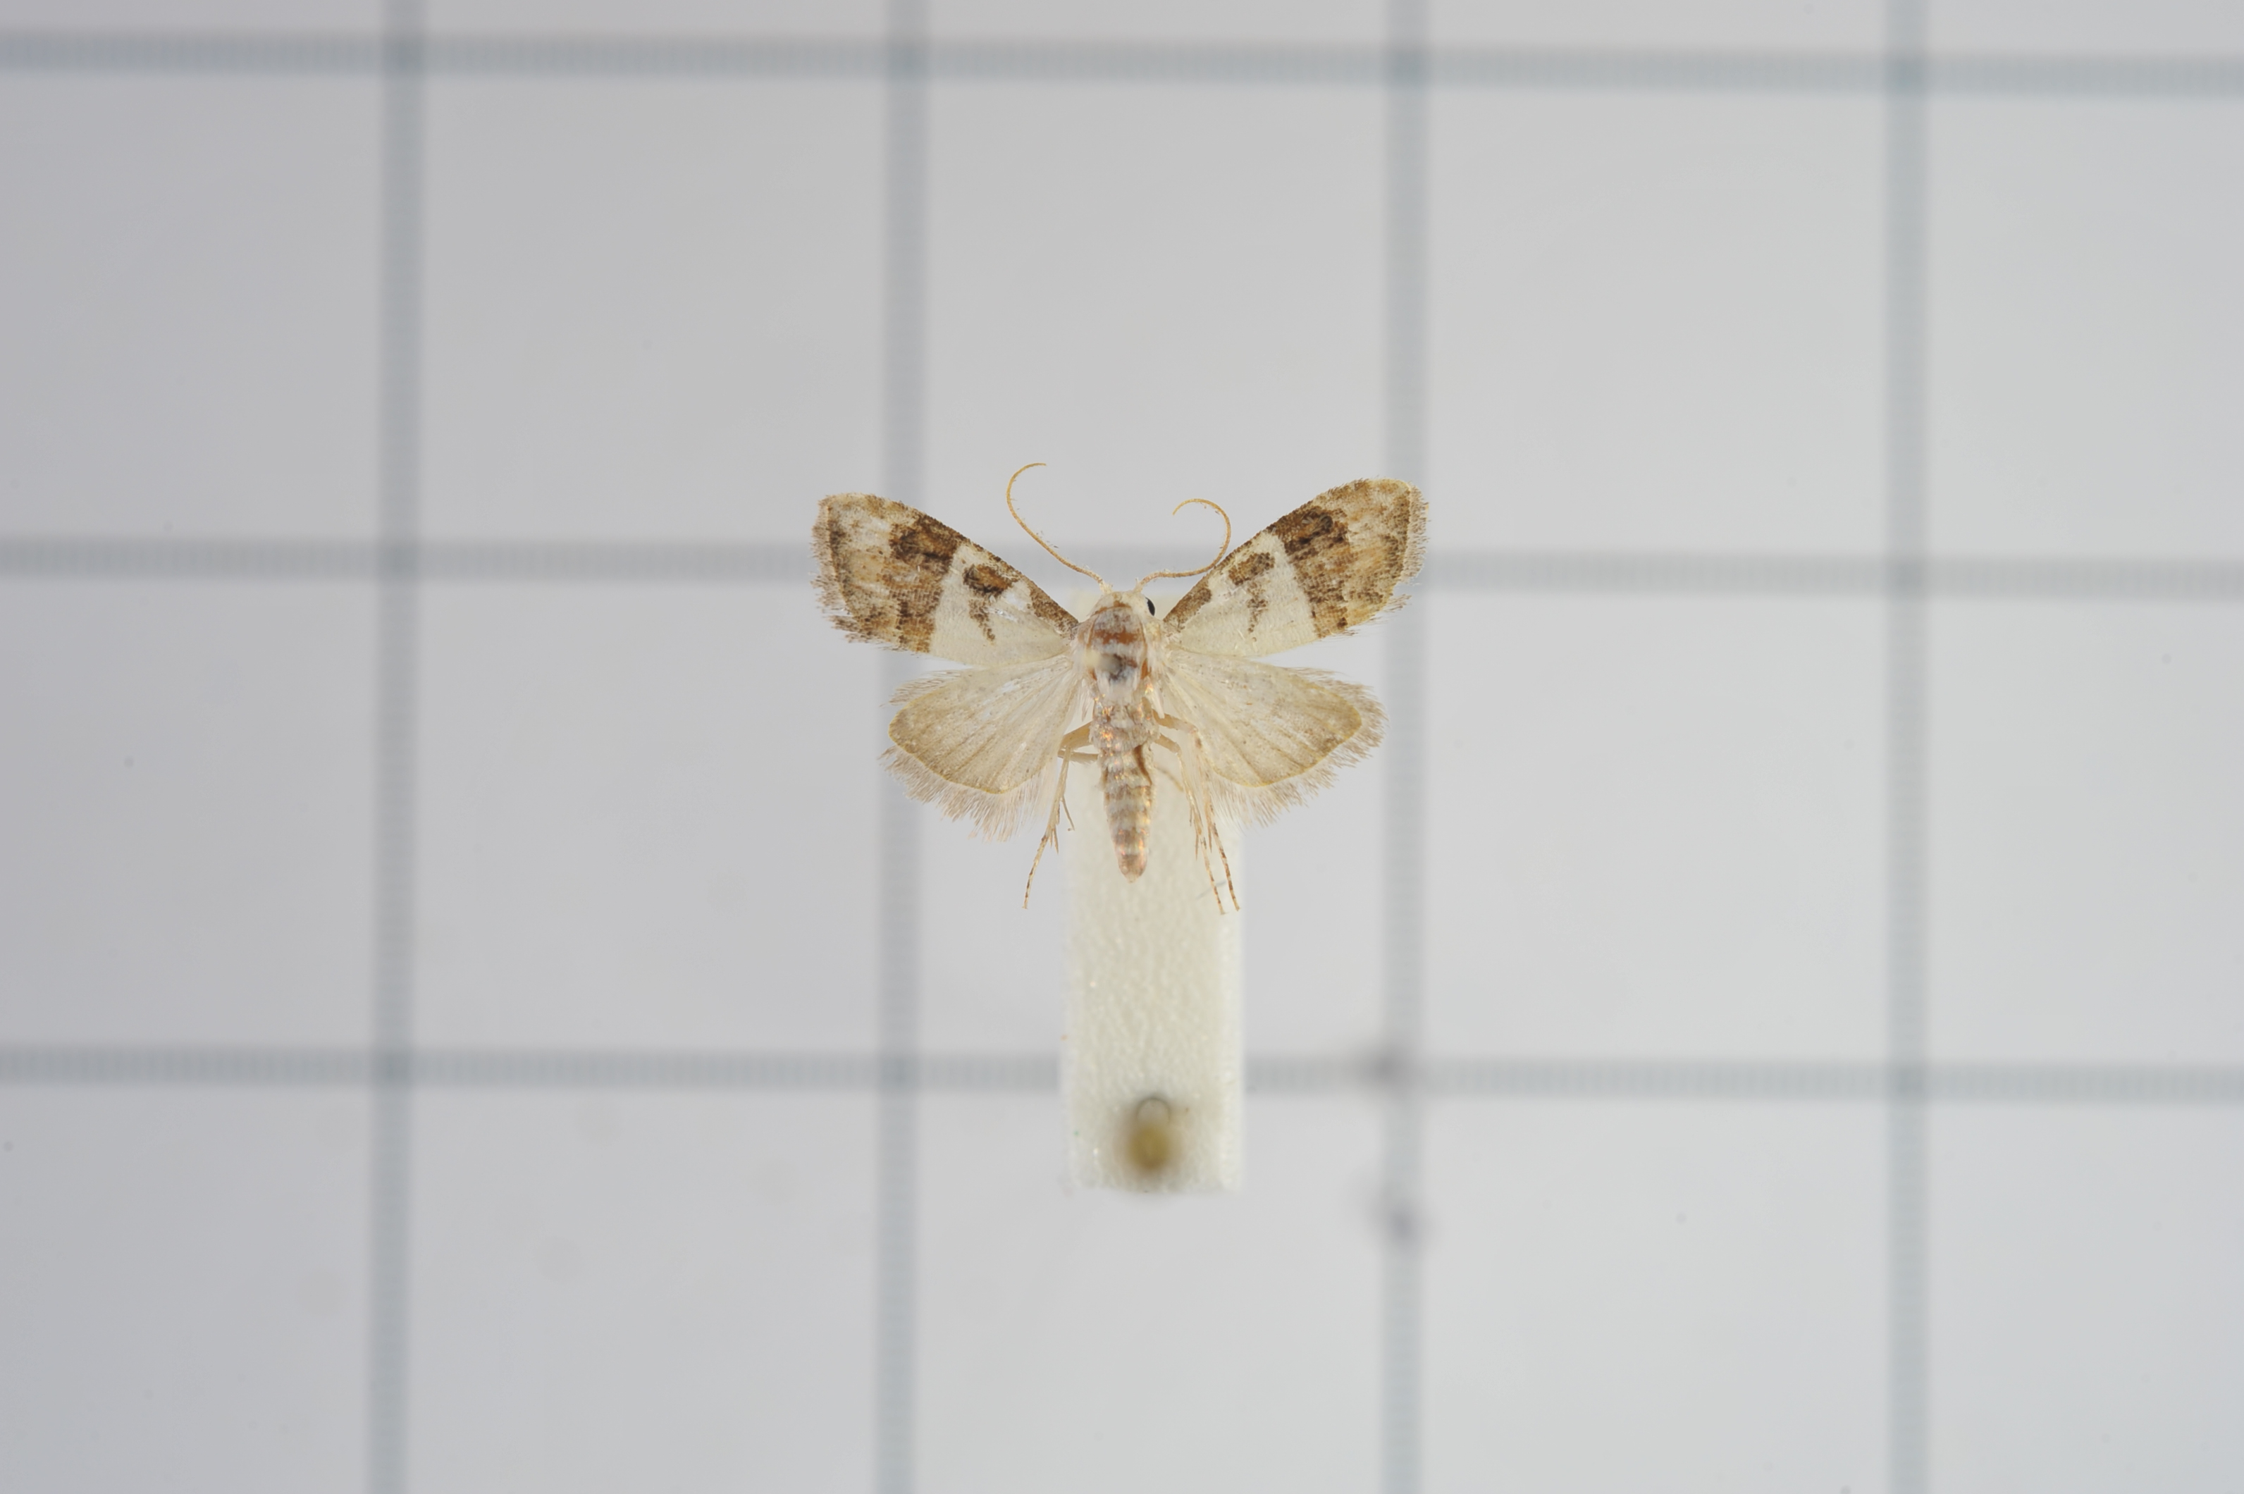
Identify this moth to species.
Nola lucidalis nephodes
